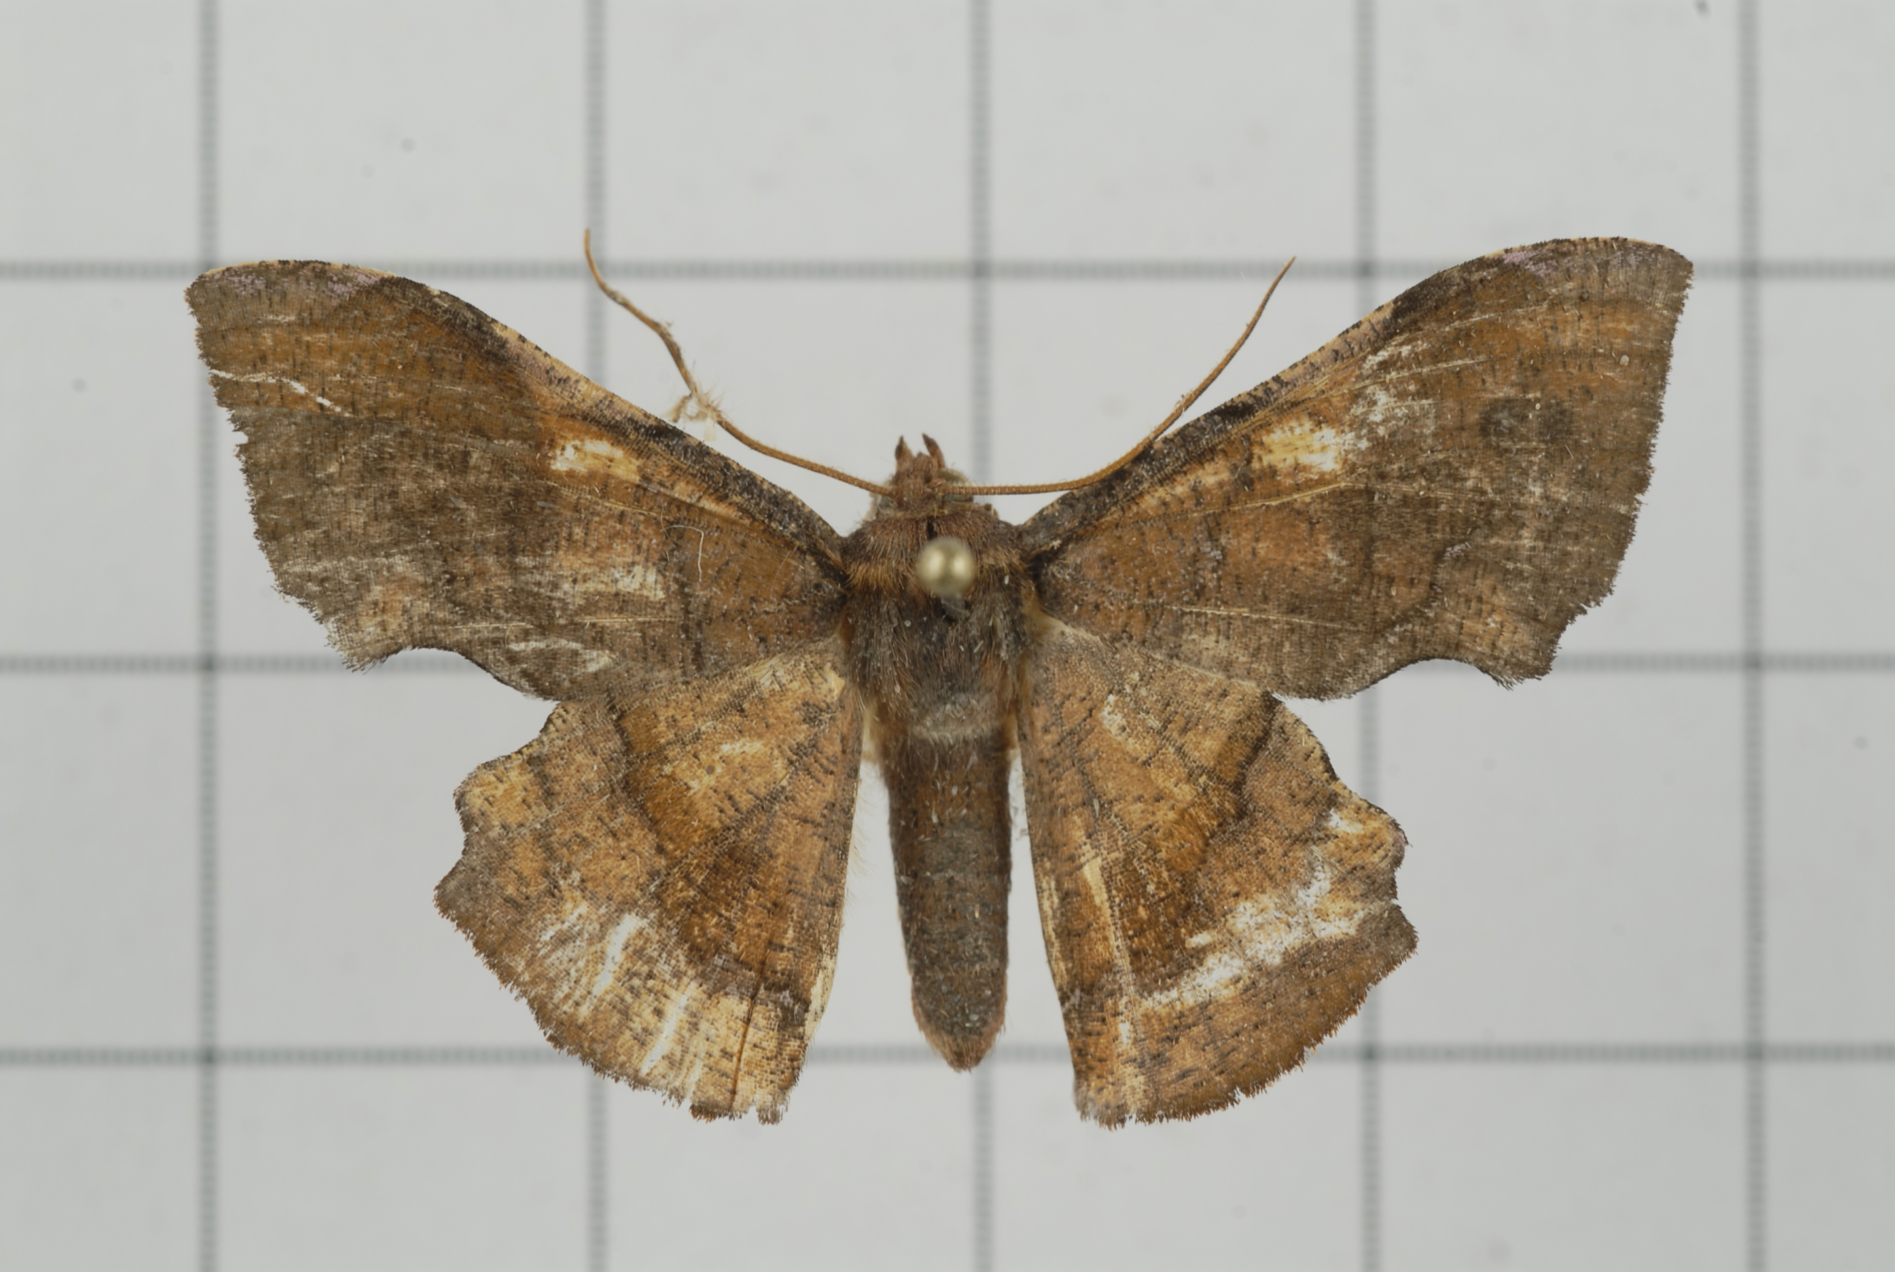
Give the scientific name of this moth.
Fascellina chromataria
